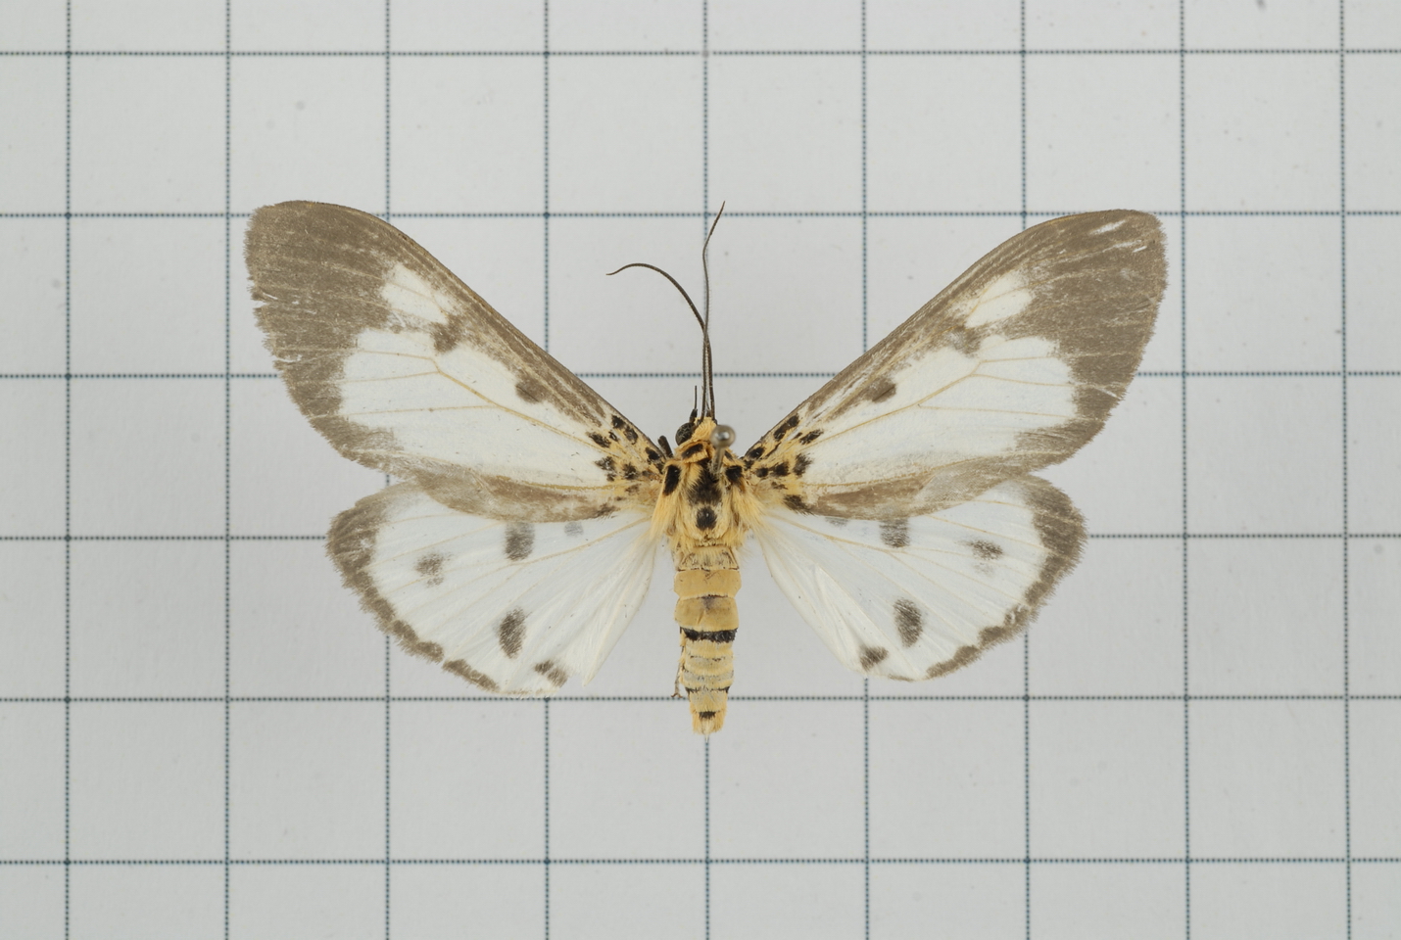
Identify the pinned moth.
Asota plana lacteata
